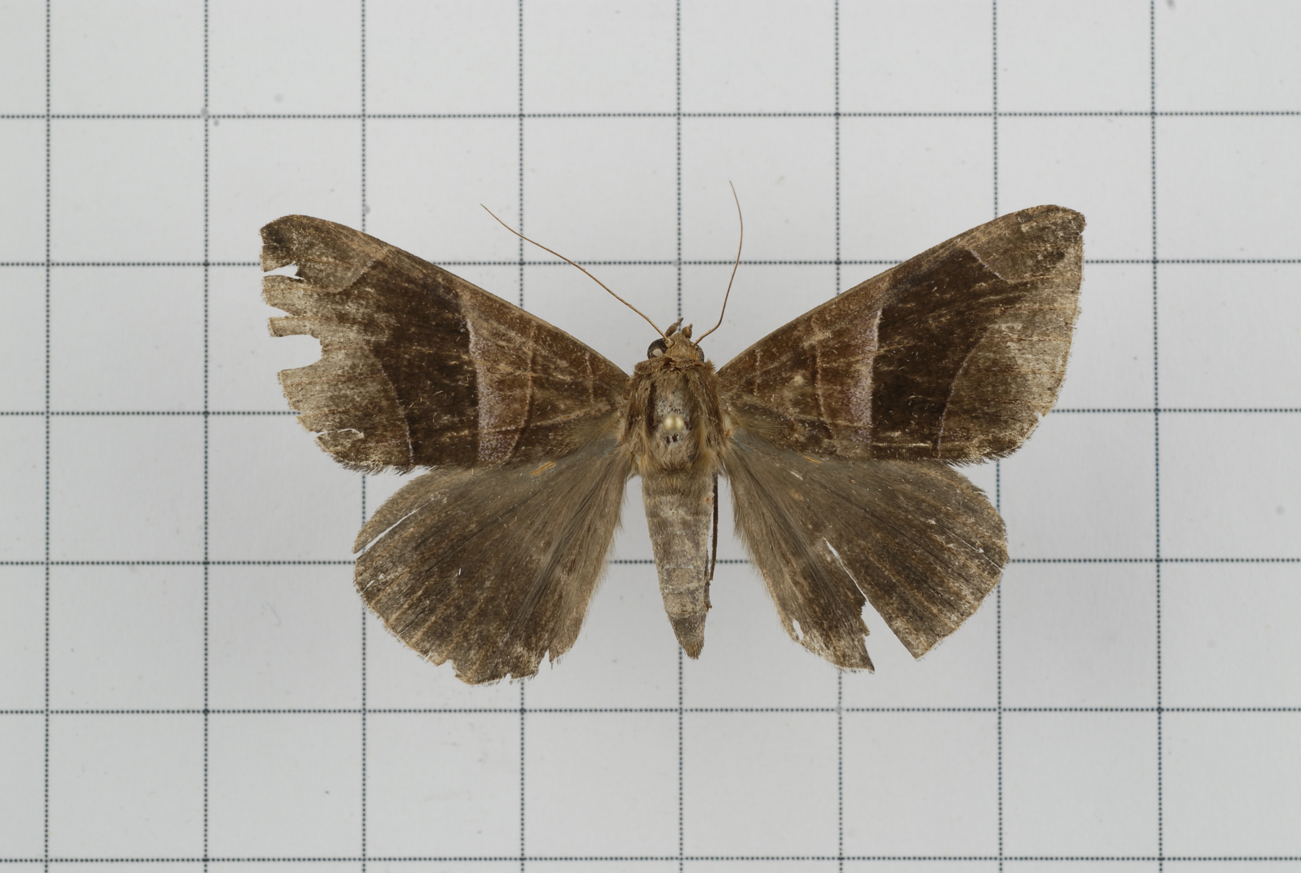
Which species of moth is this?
Bastilla acuta acuta
